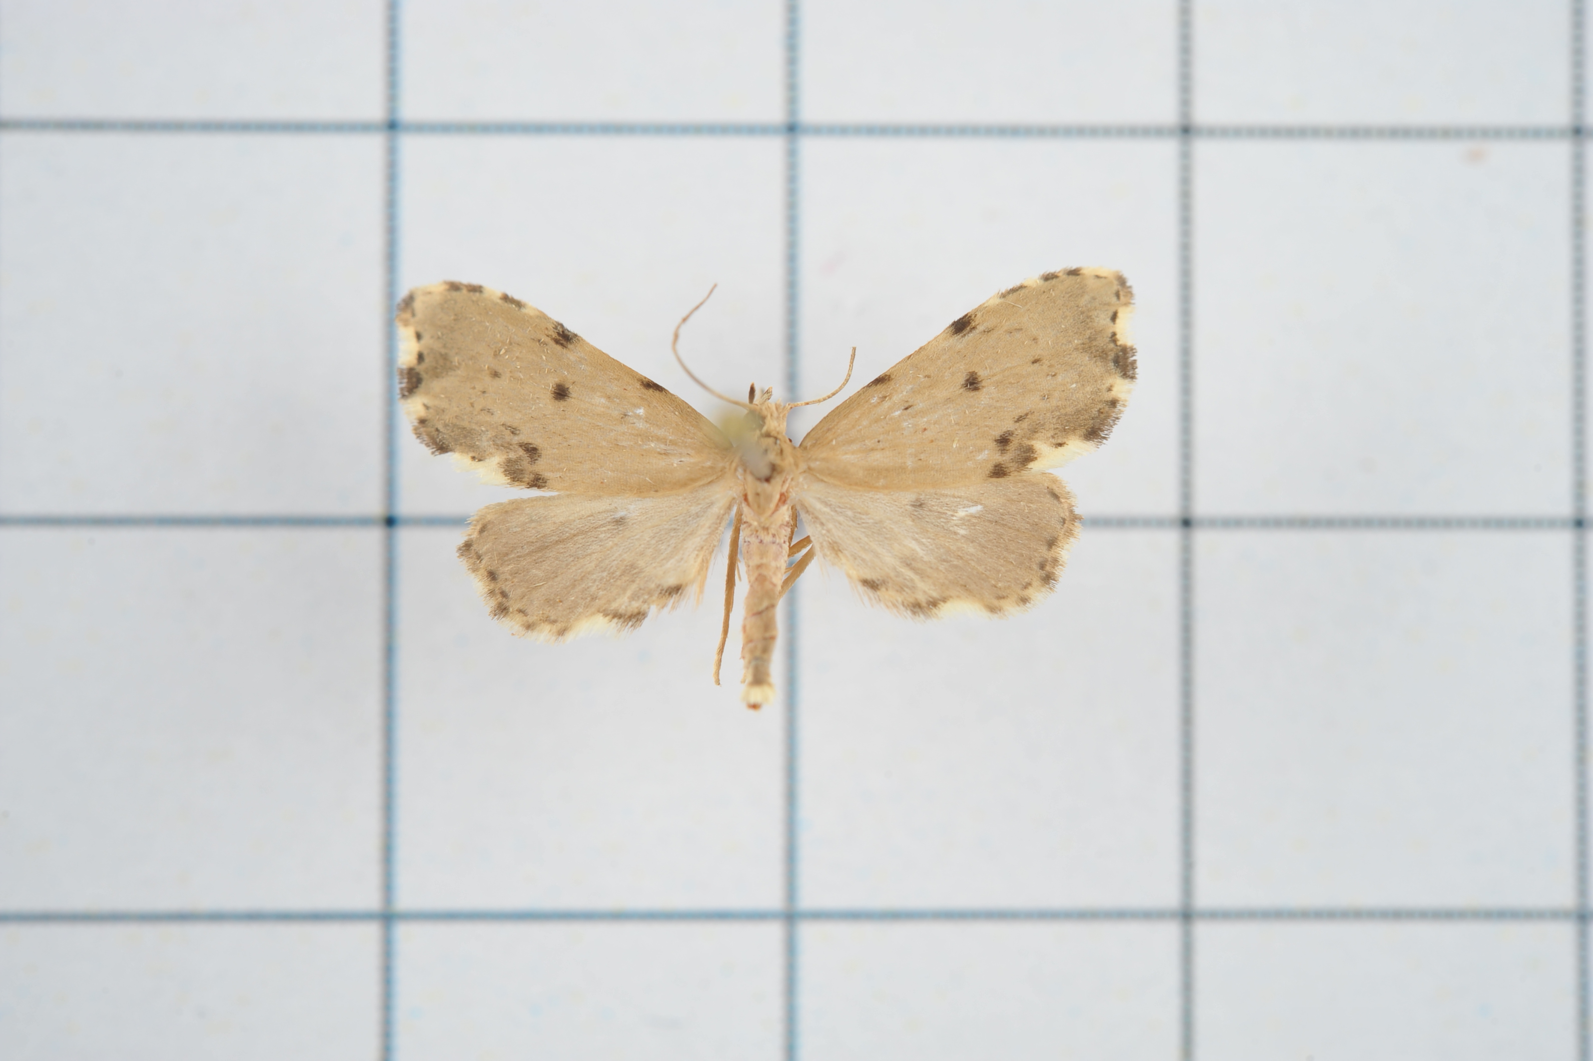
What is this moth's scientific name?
Metaemene hampsoni
